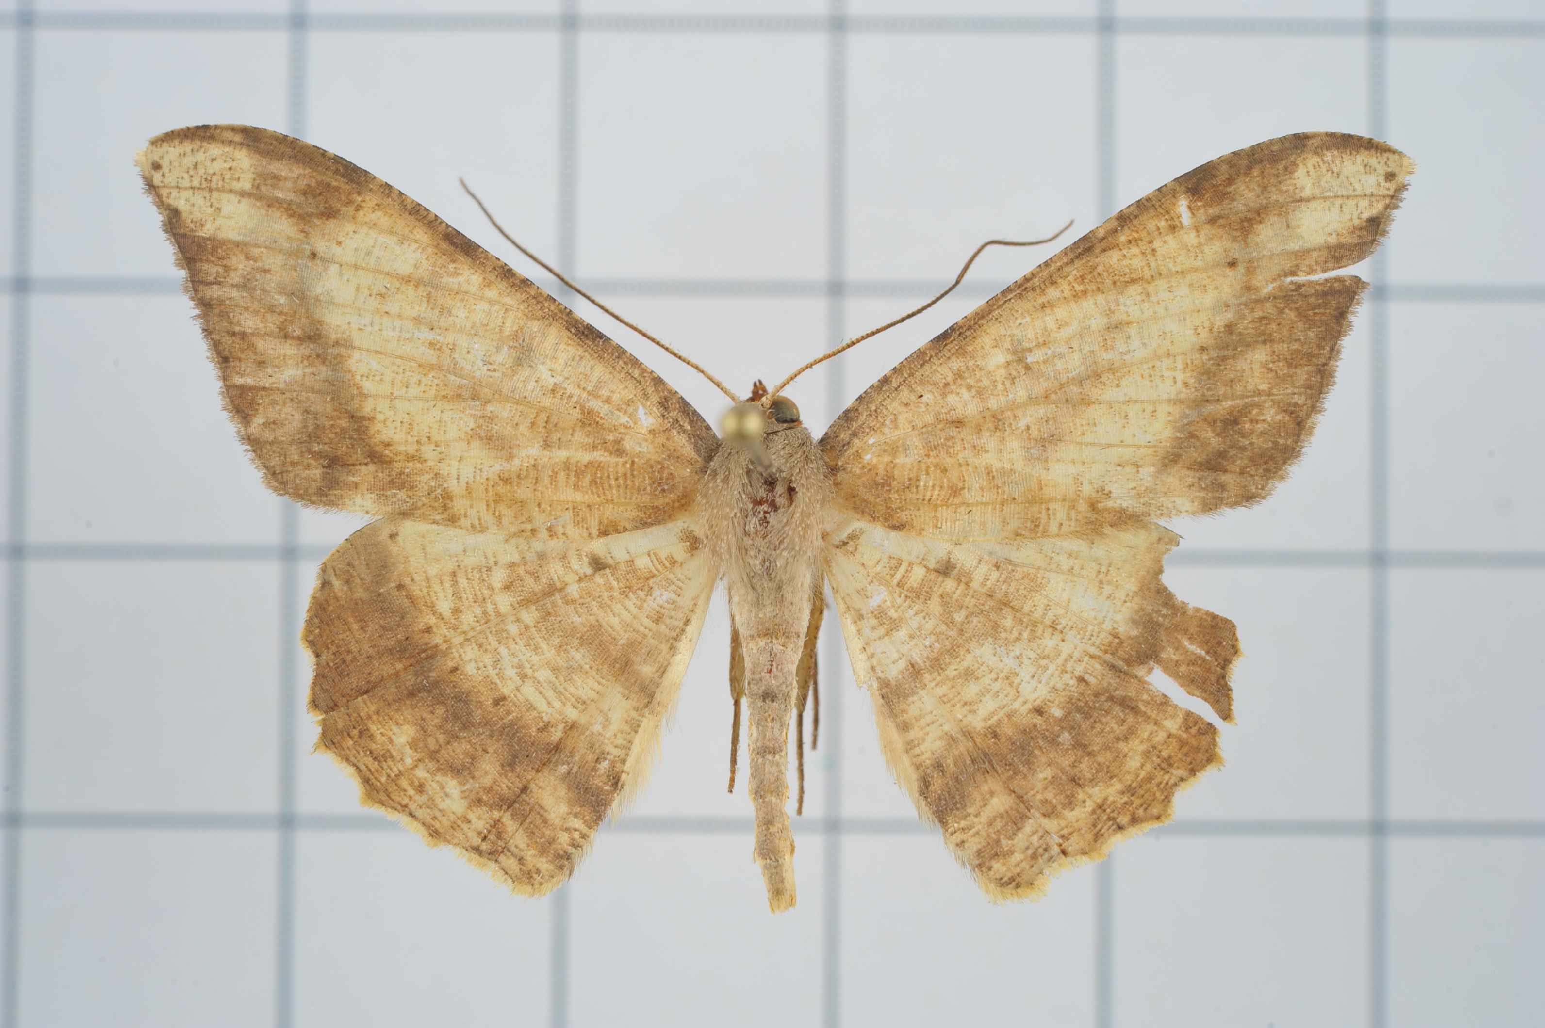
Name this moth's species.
Luxiaria amasa amasa
